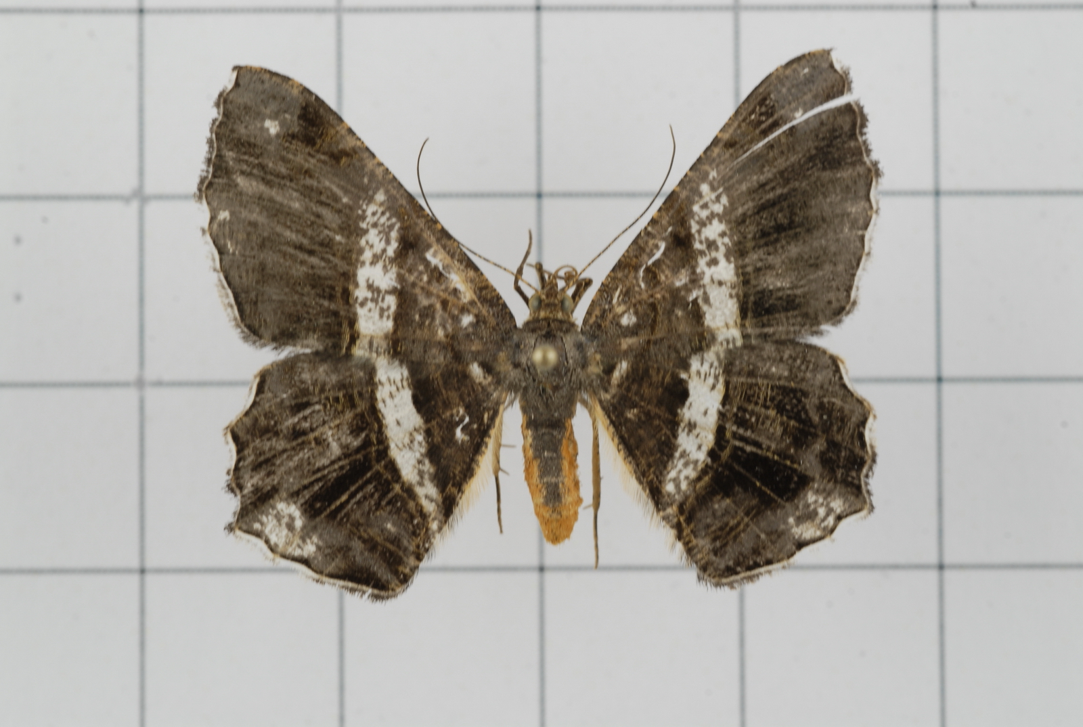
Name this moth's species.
Chiasmia eleonora eleonora
